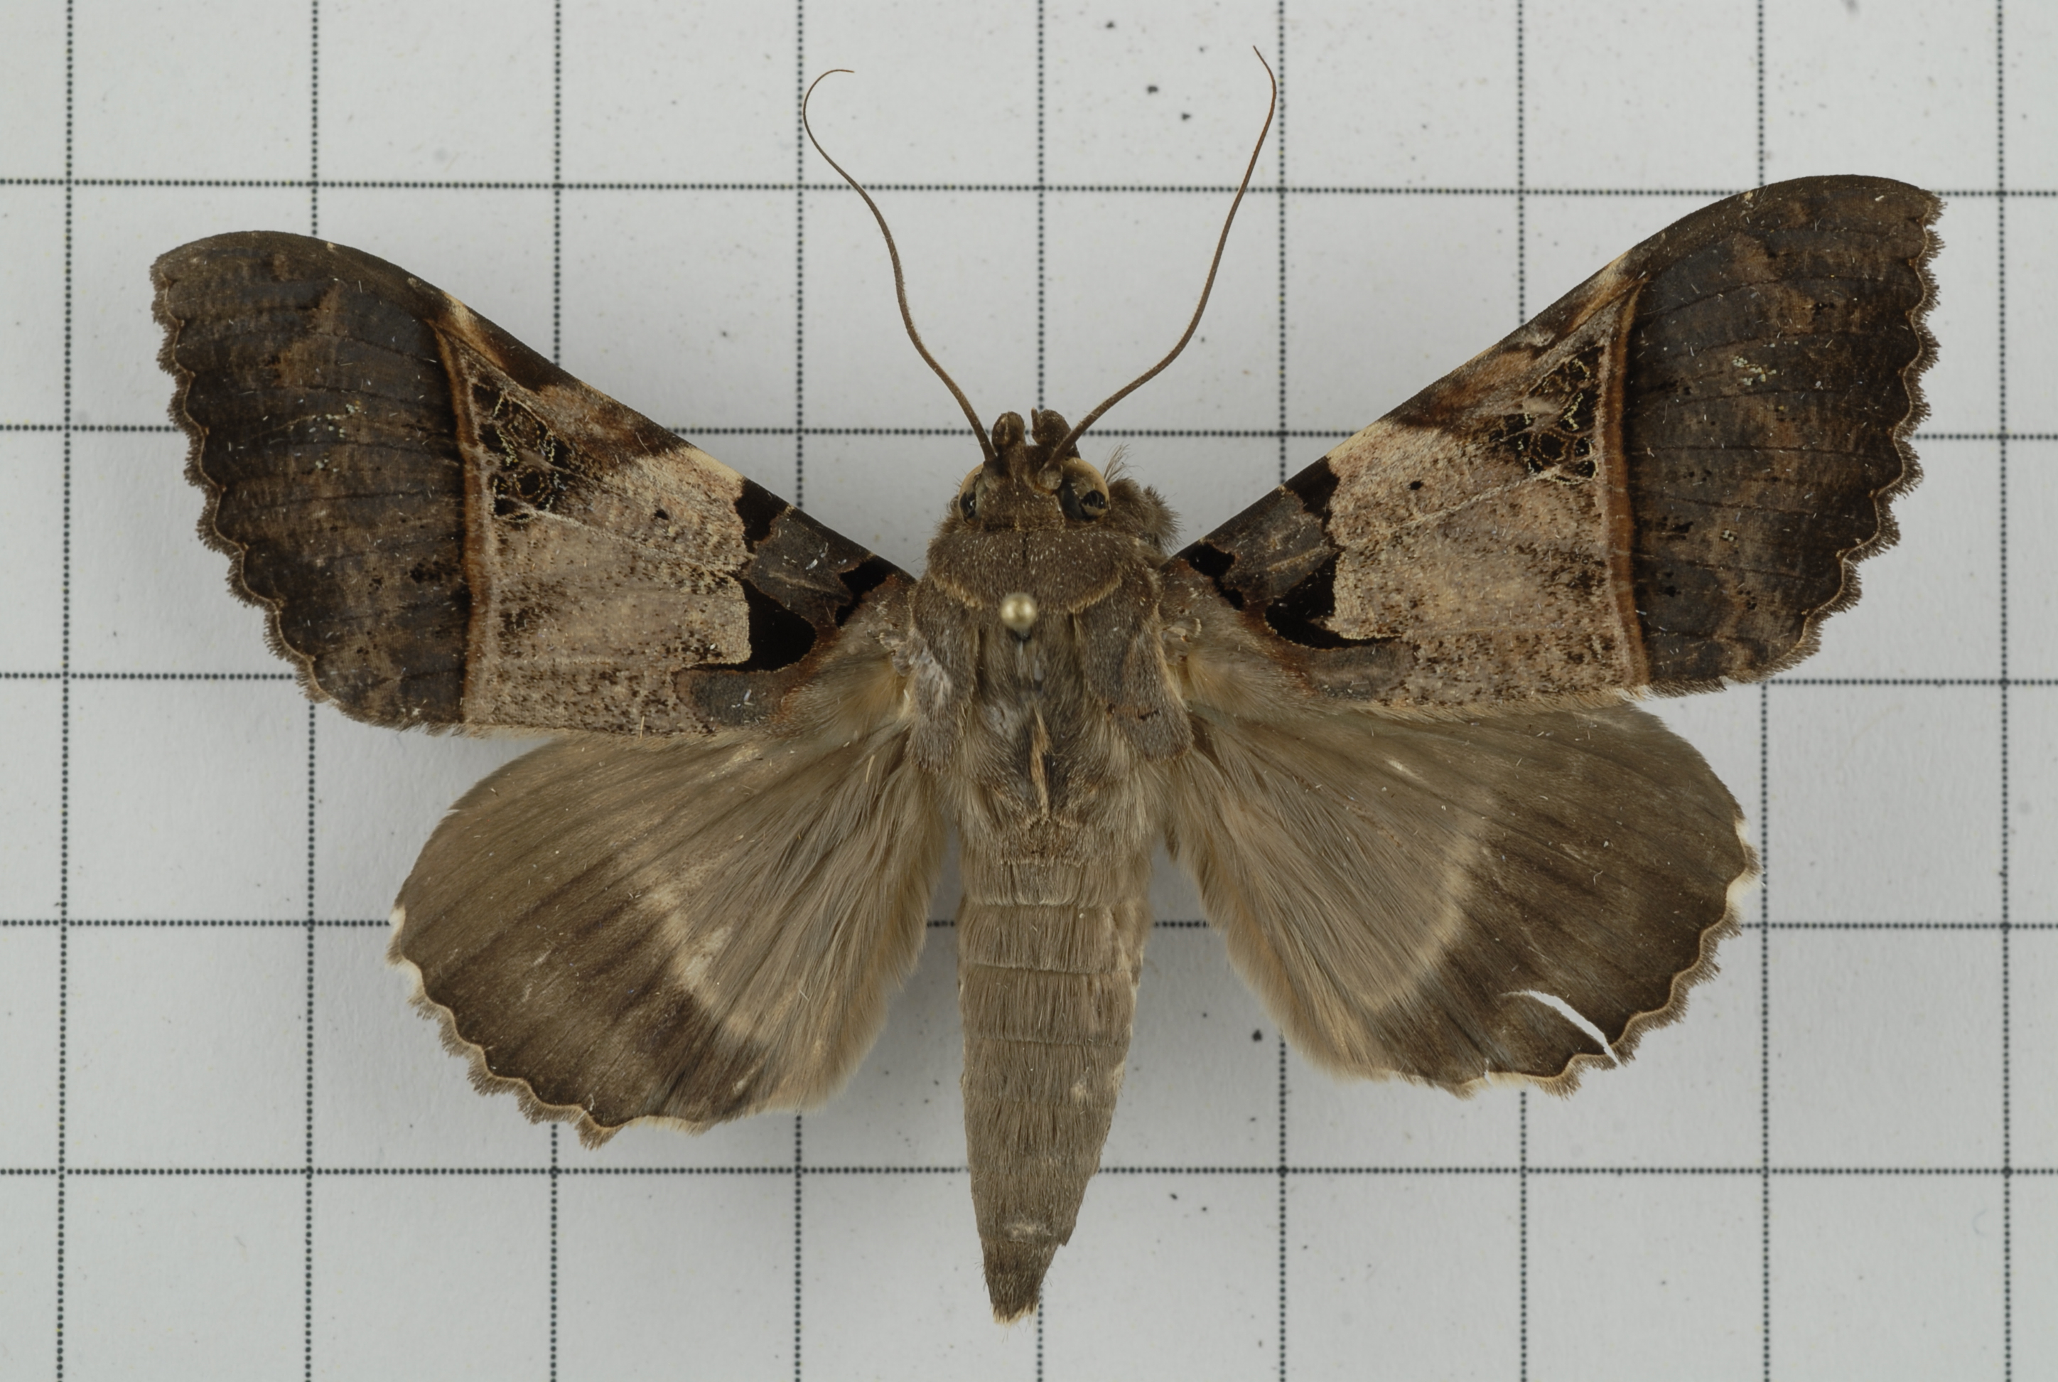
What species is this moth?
Serrodes campana
